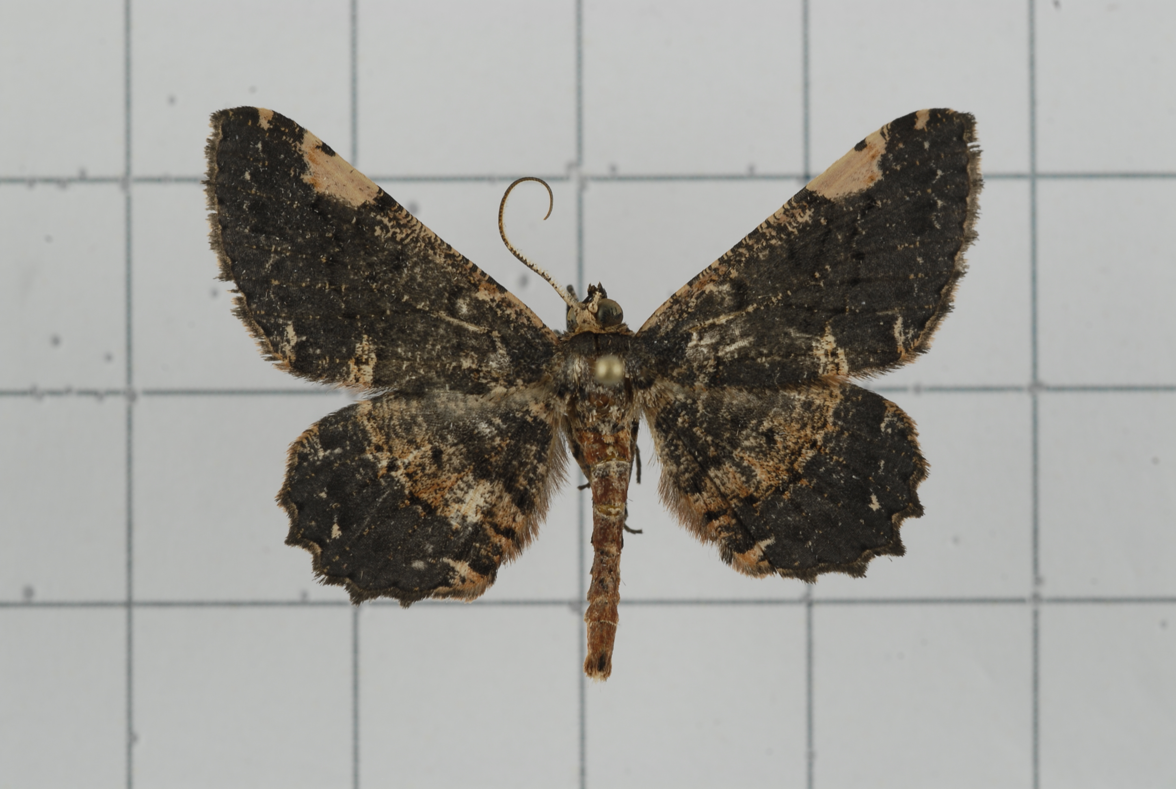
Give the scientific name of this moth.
Abaciscus costimacula
